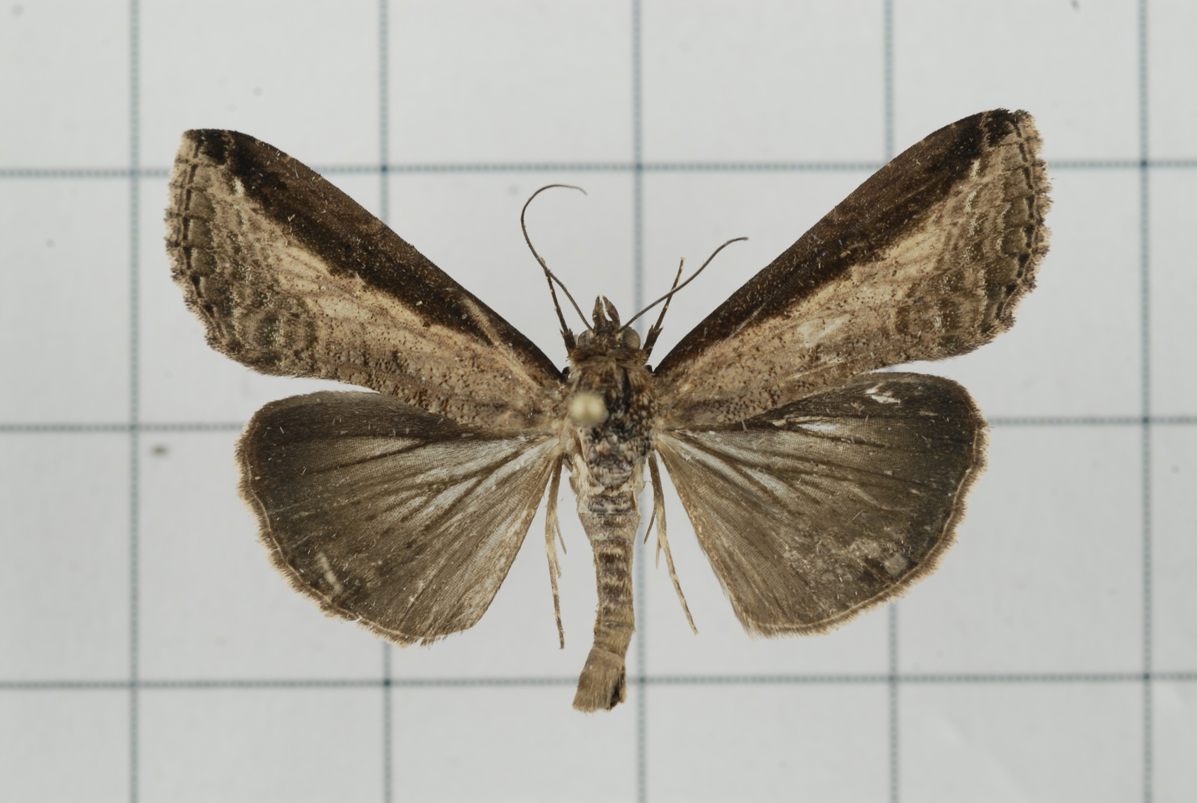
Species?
Lophoptera squammigera
